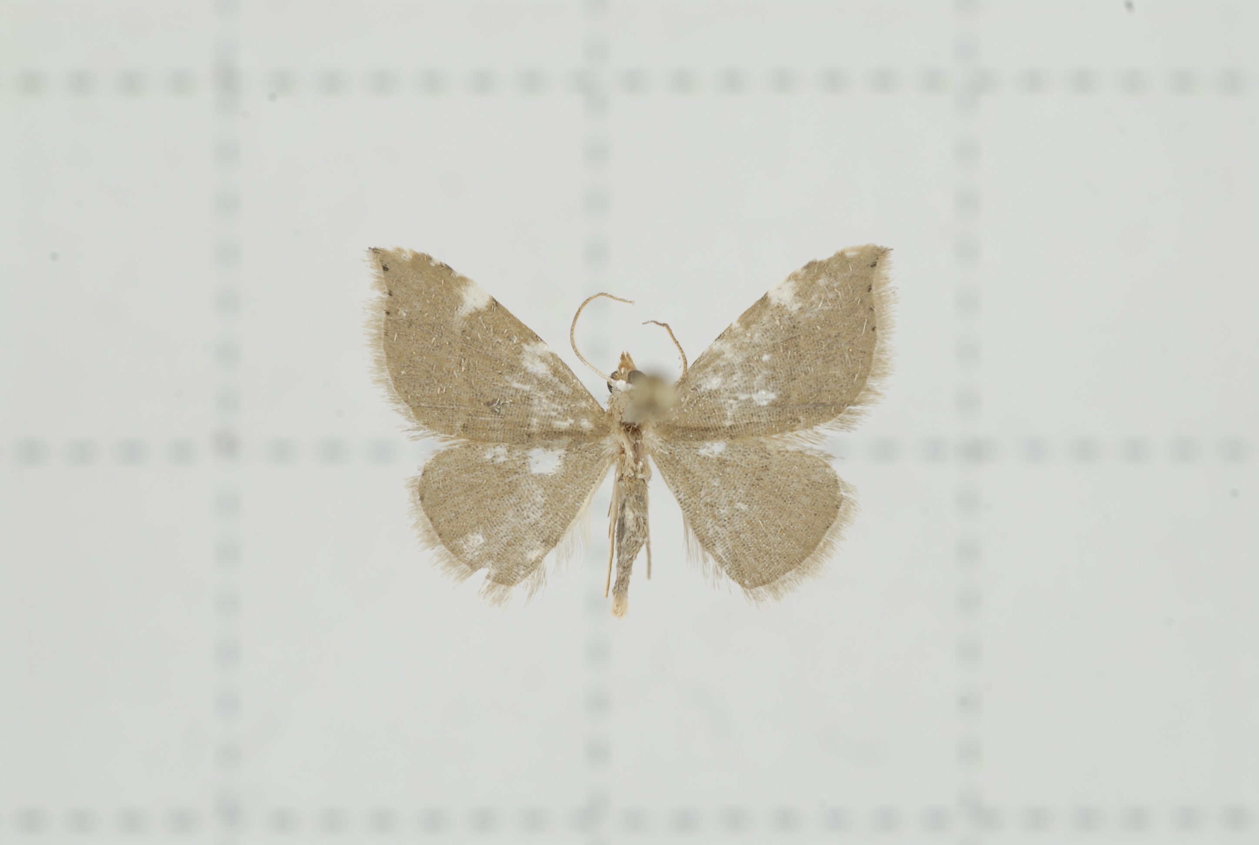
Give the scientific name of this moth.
Corgatha costimacula
